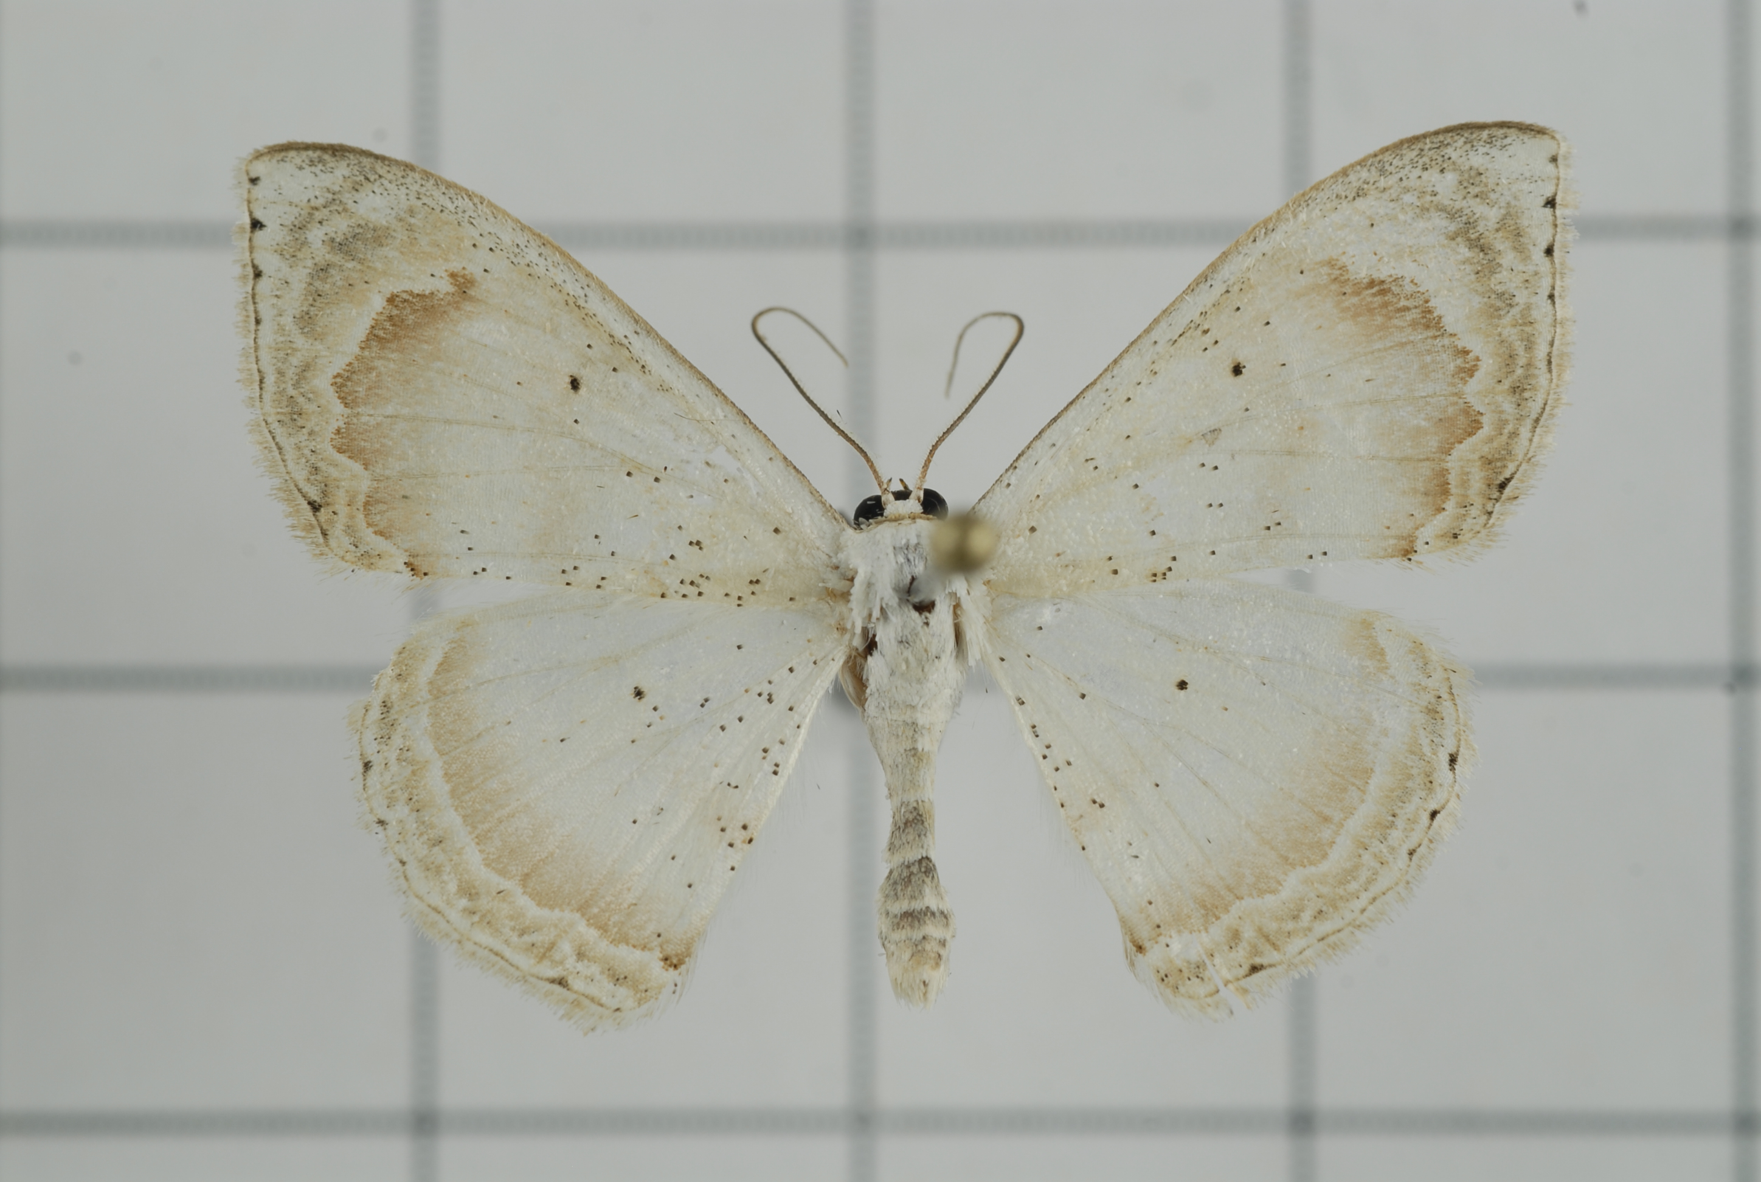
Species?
Somatina rosacea anaemica
